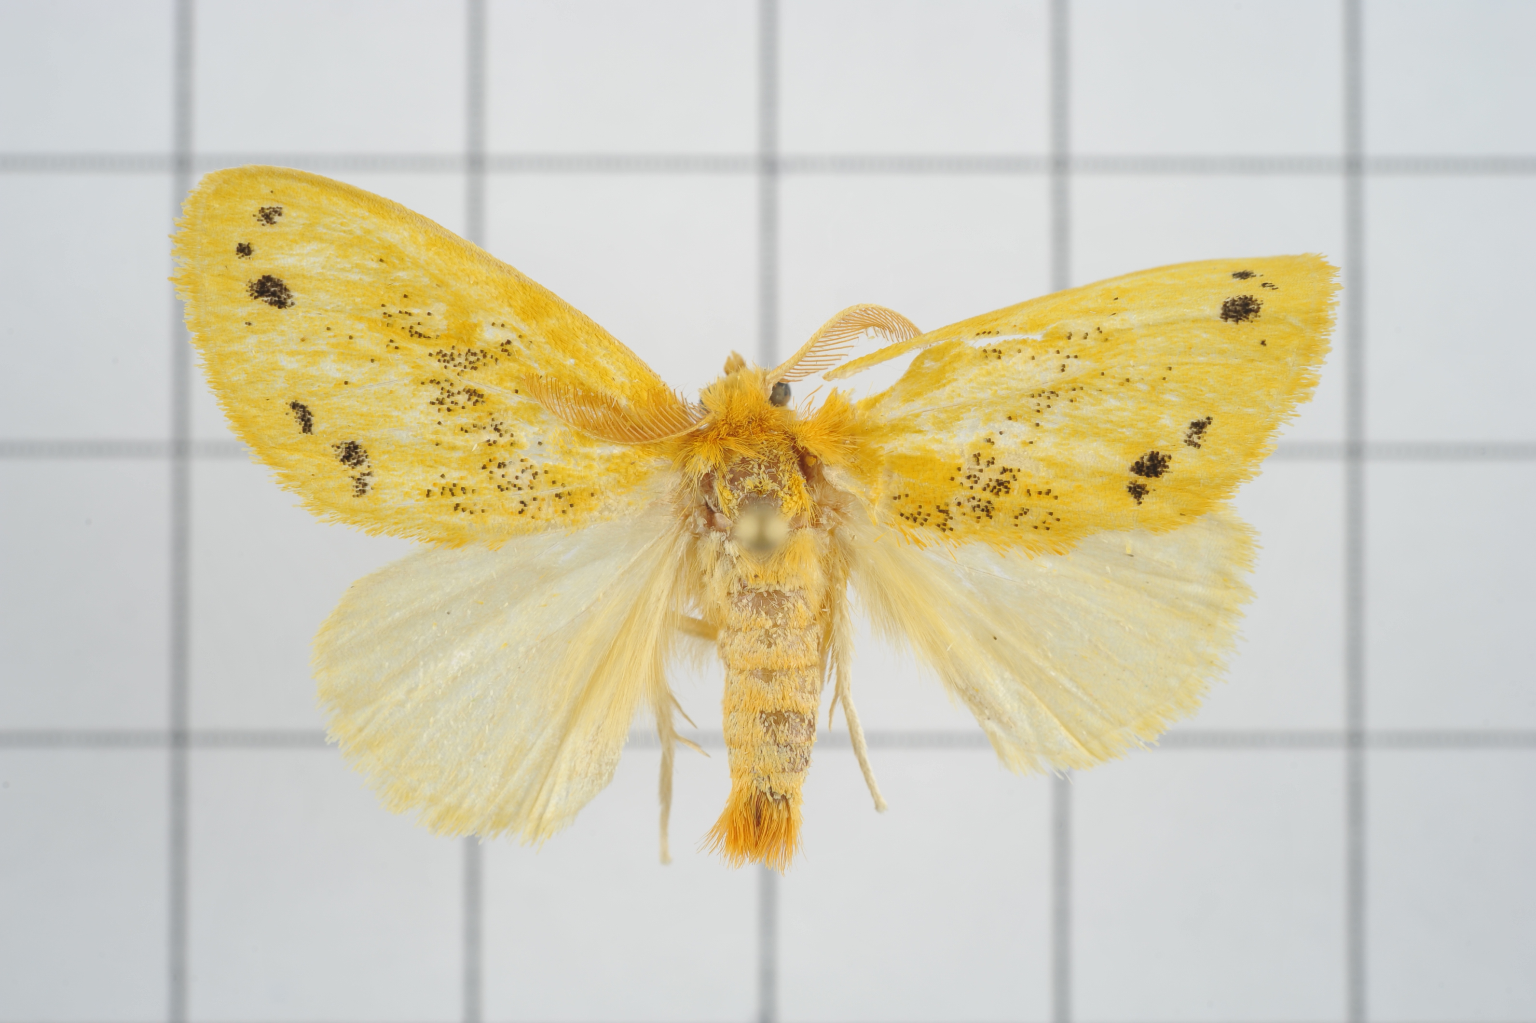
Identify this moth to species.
Euproctis croceola
